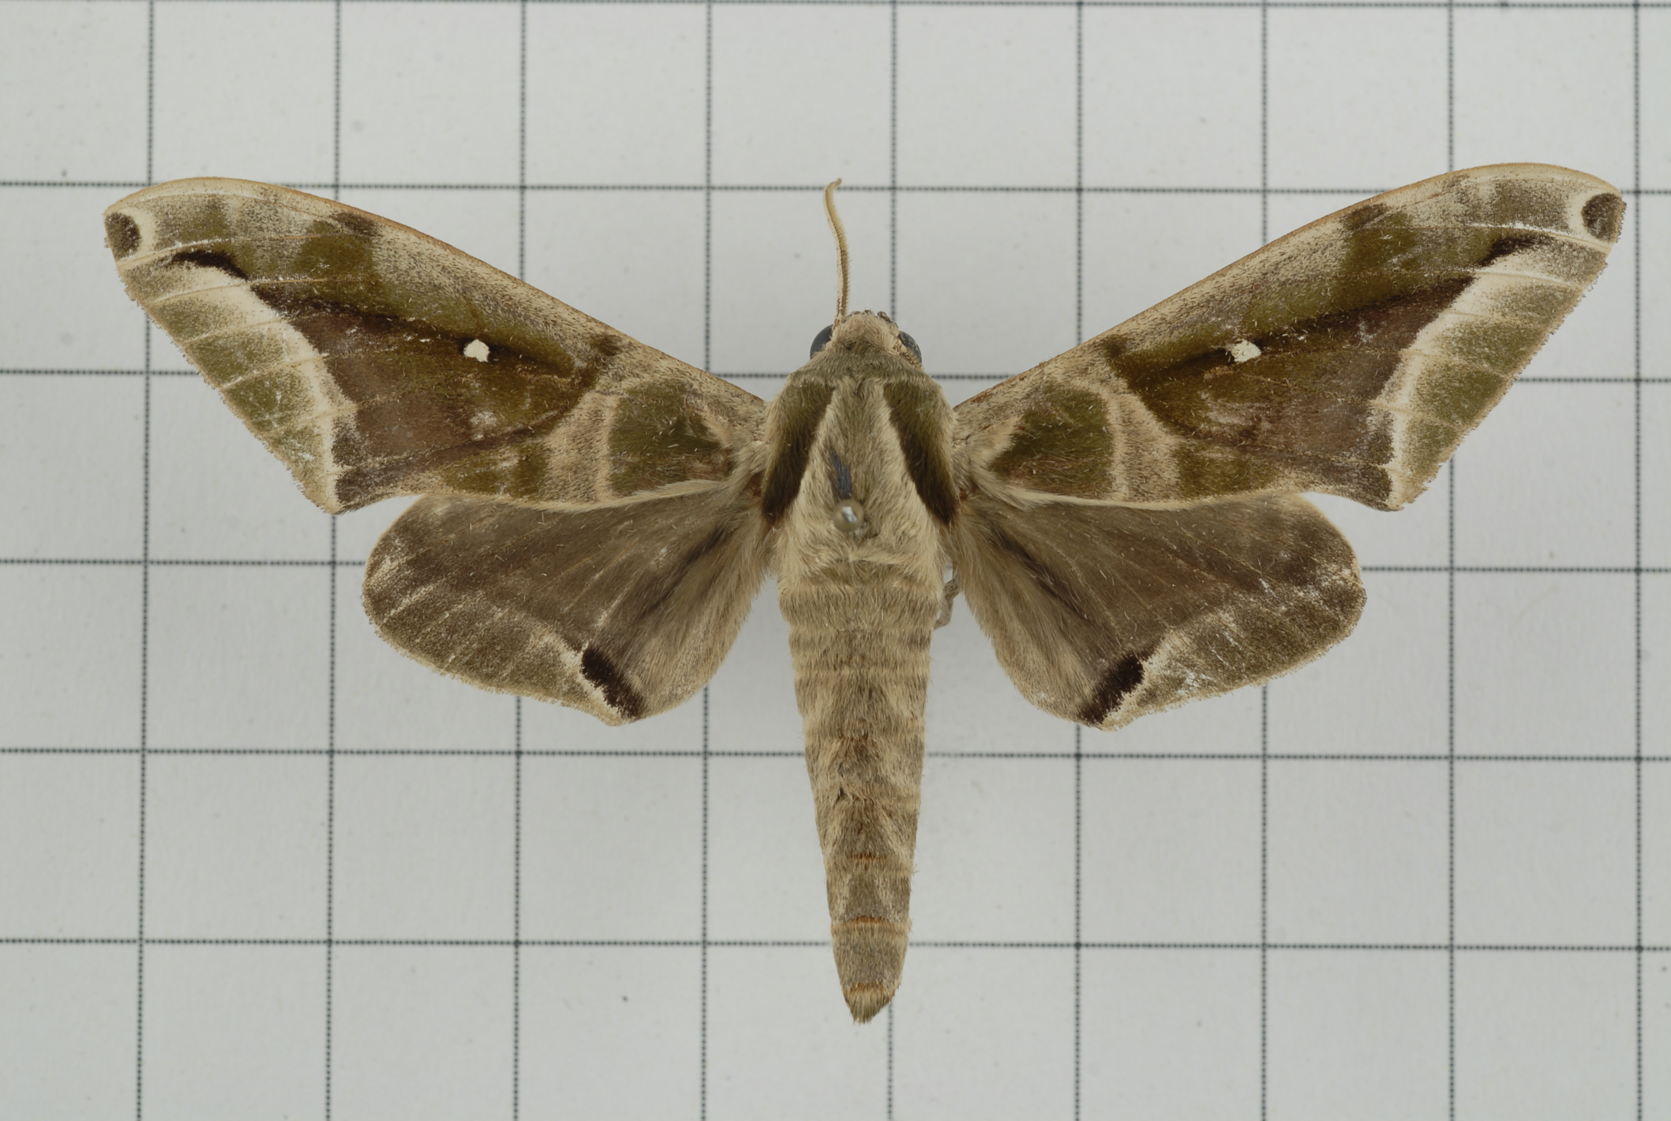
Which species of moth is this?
Parum colligata
